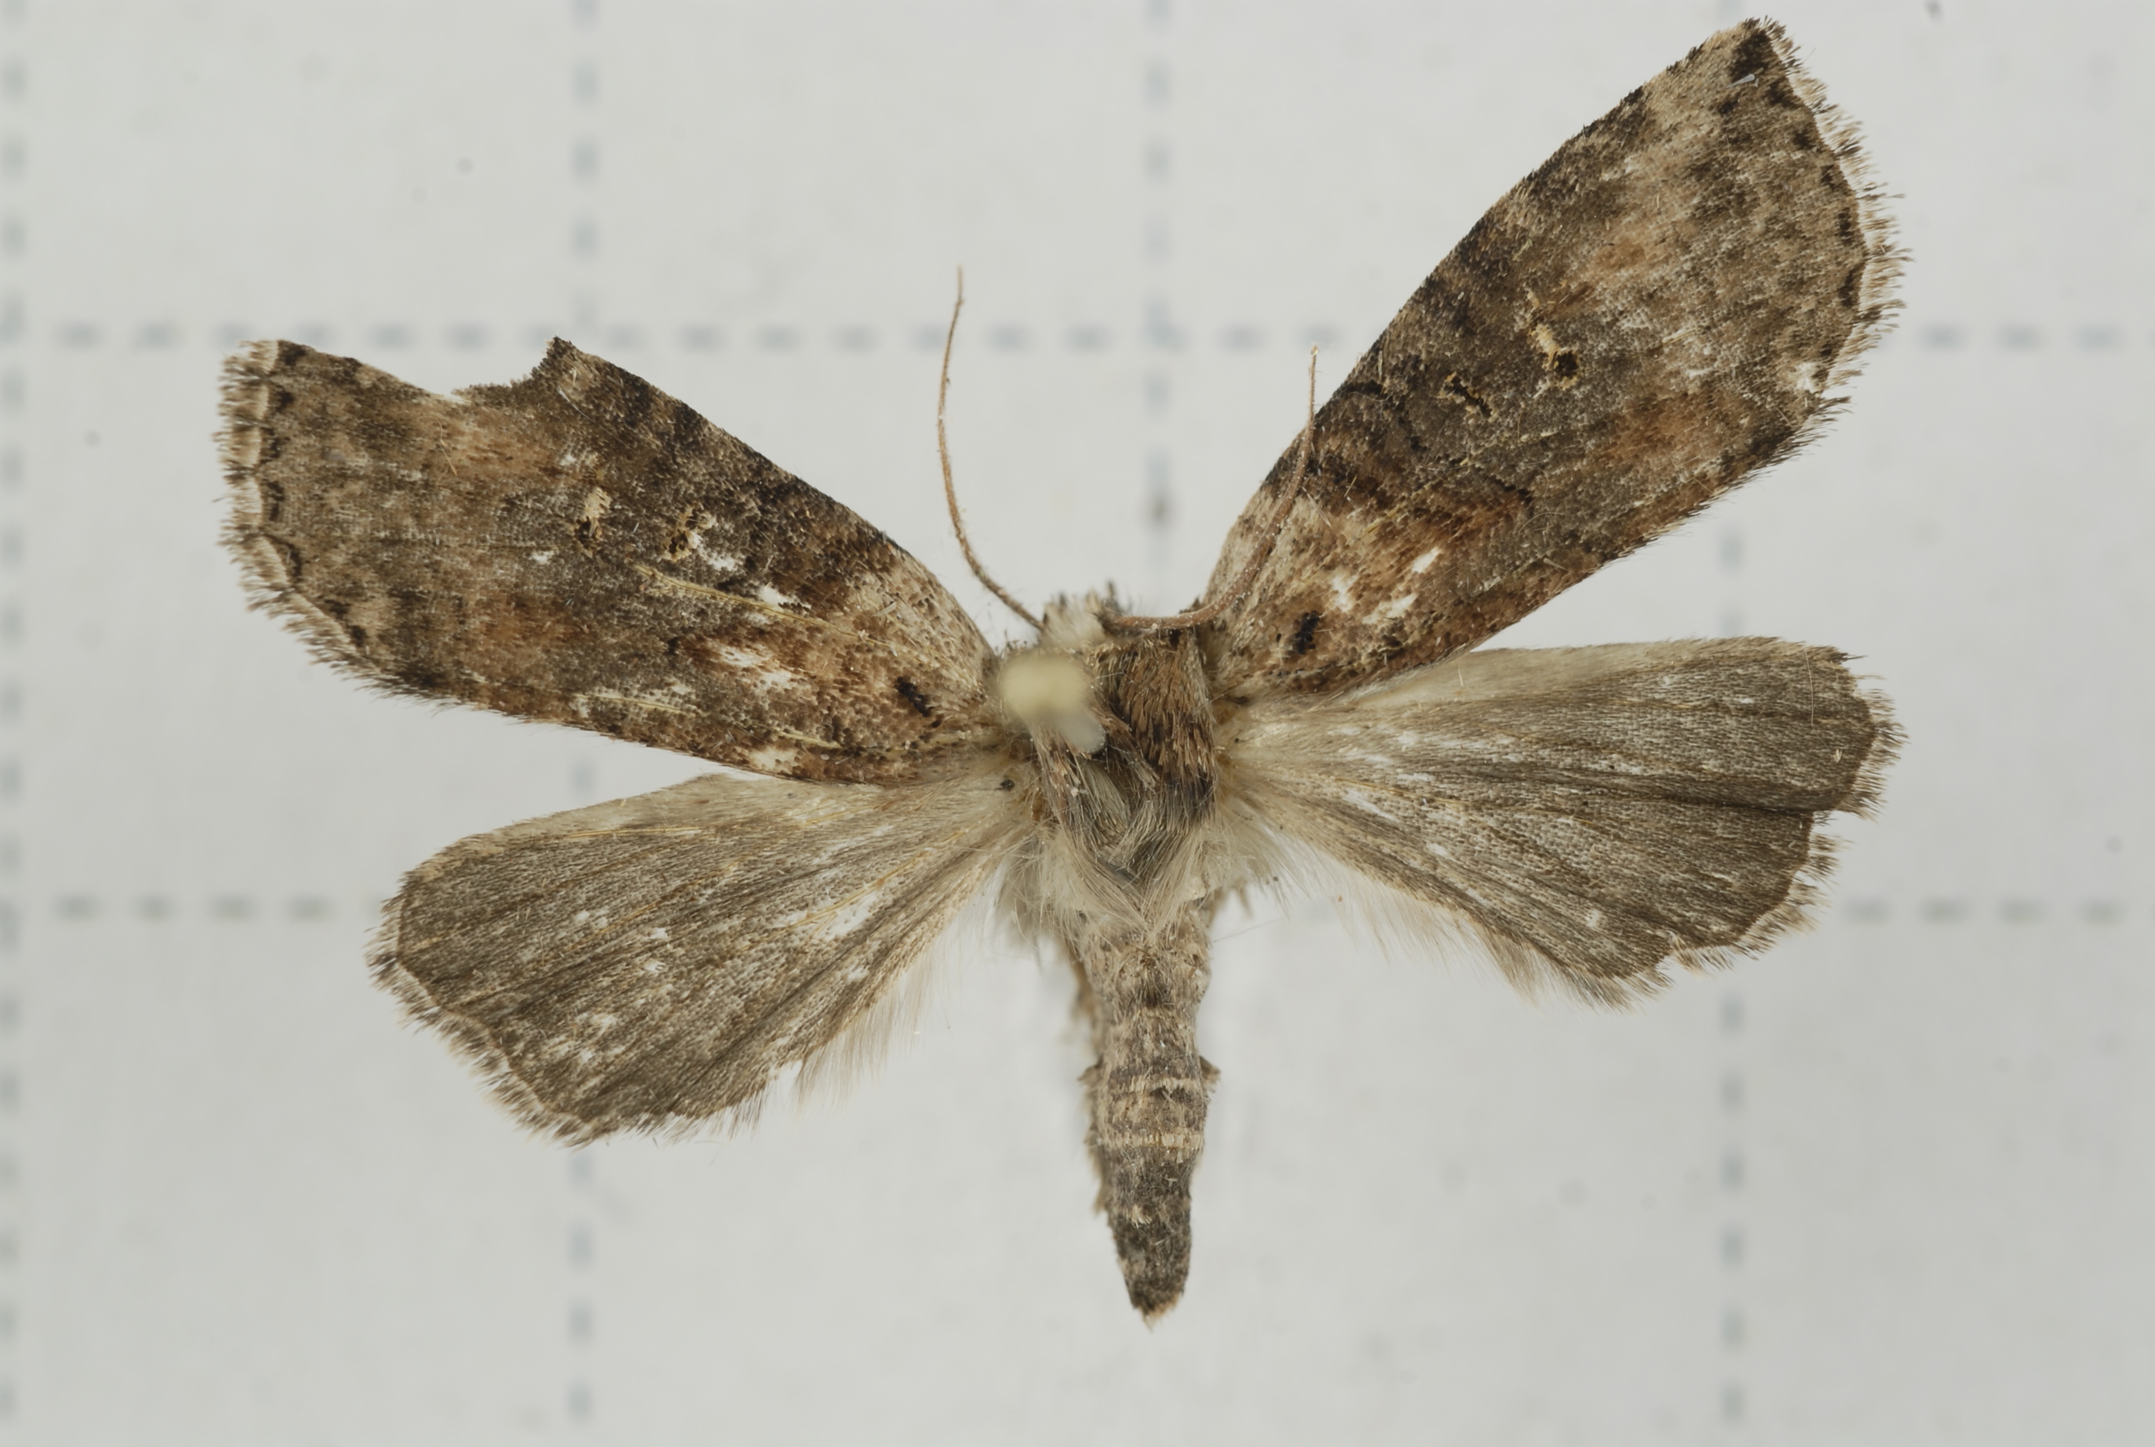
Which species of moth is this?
Epipsestis cortigera
